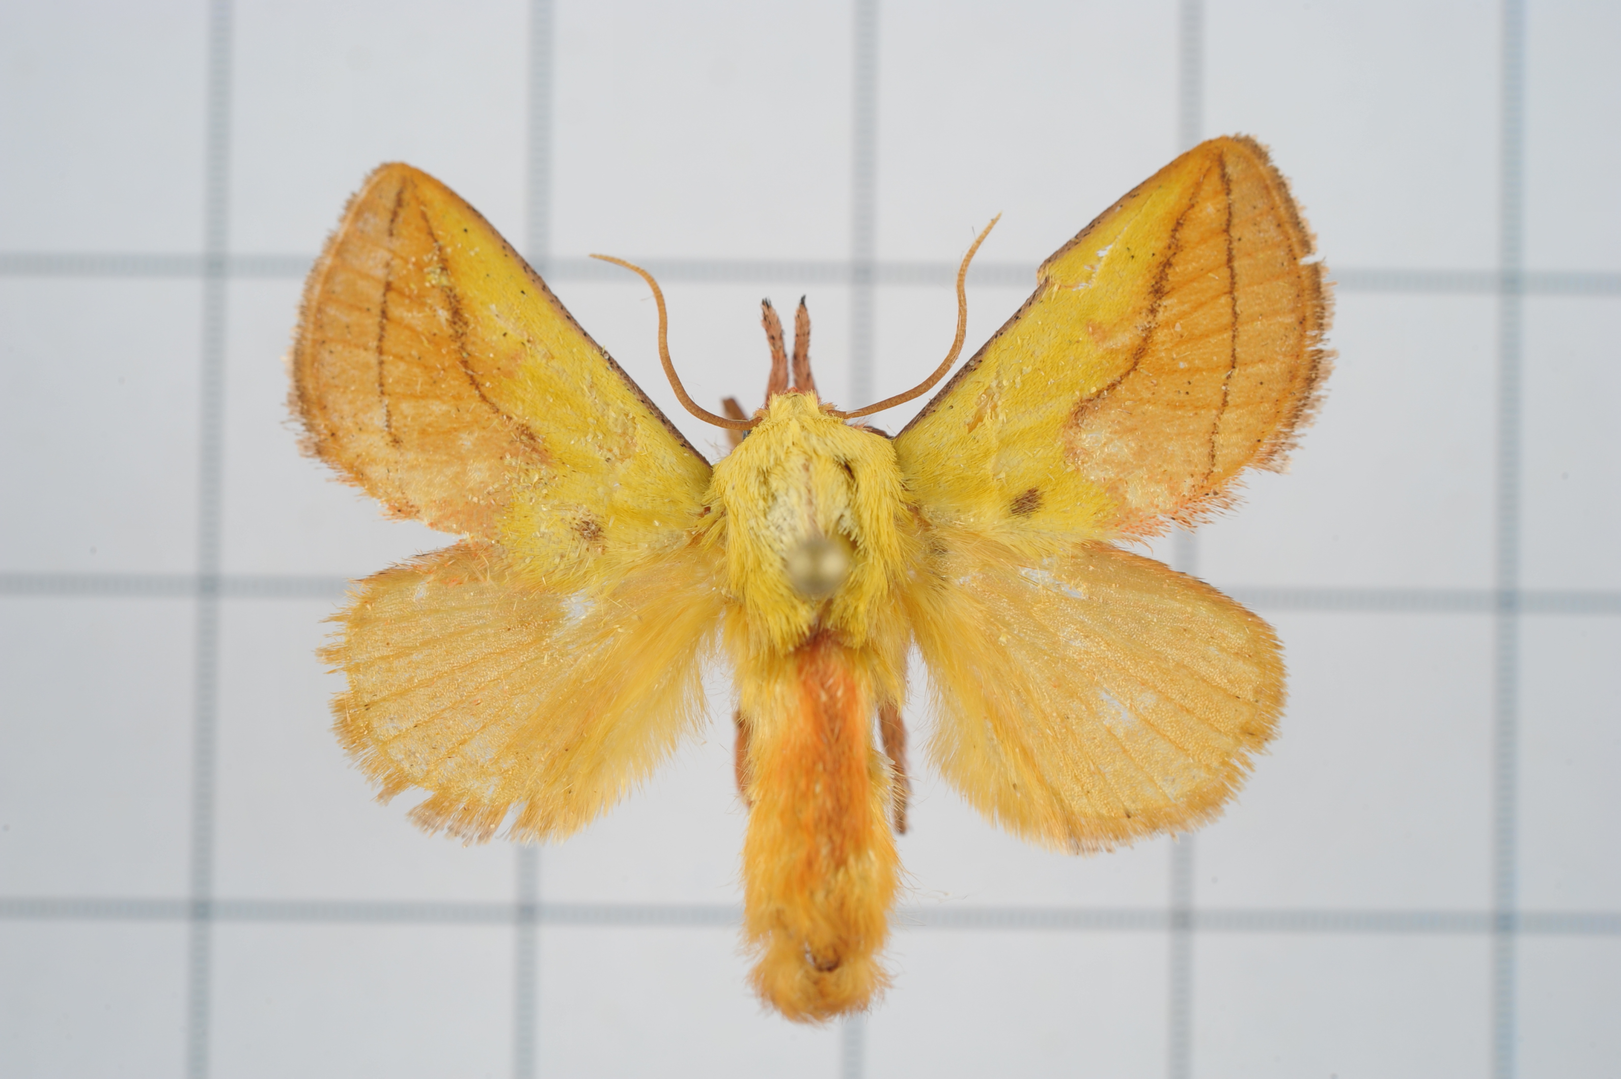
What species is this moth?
Monema rubriceps
